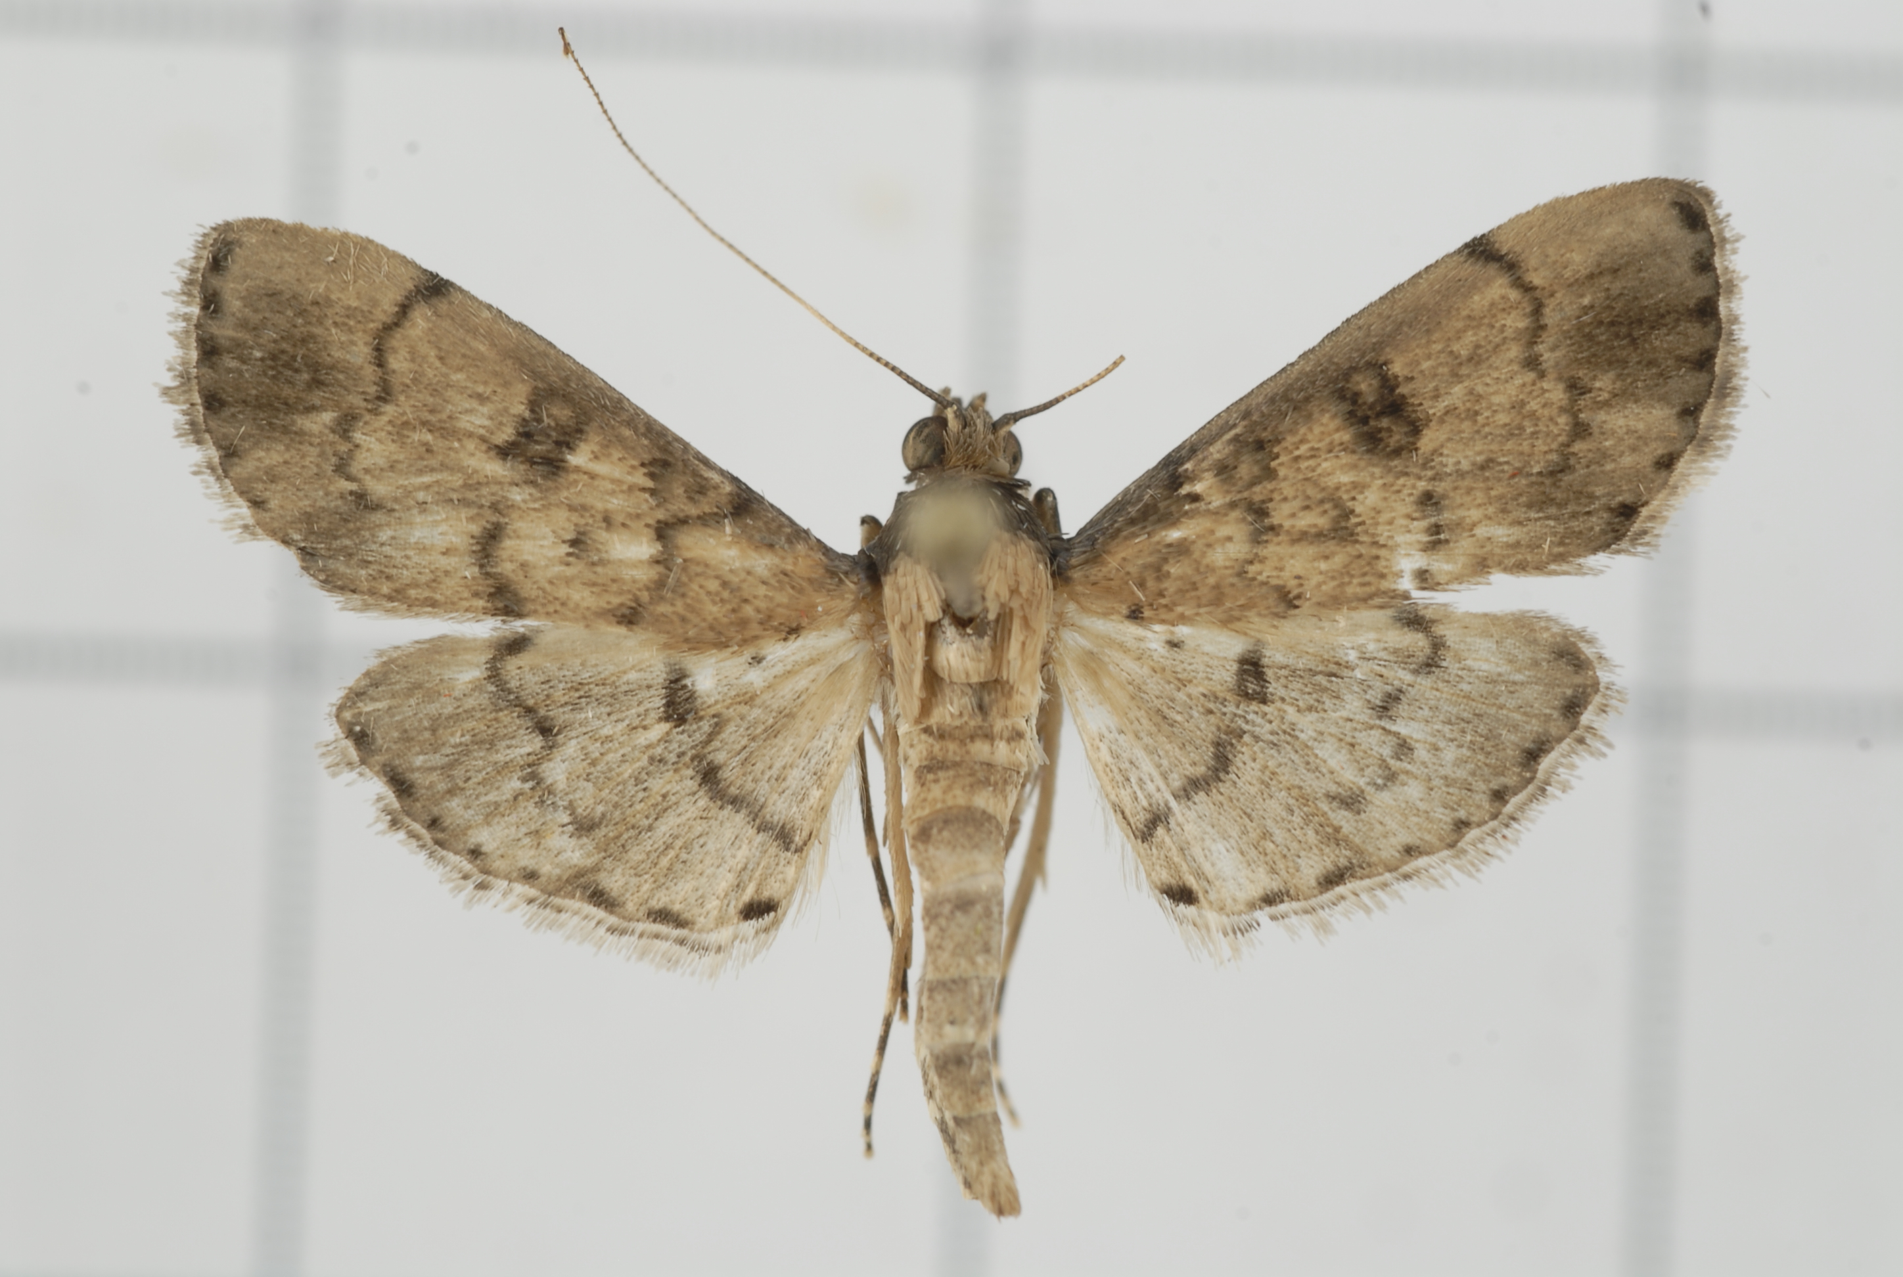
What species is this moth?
Nacoleia charesalis
